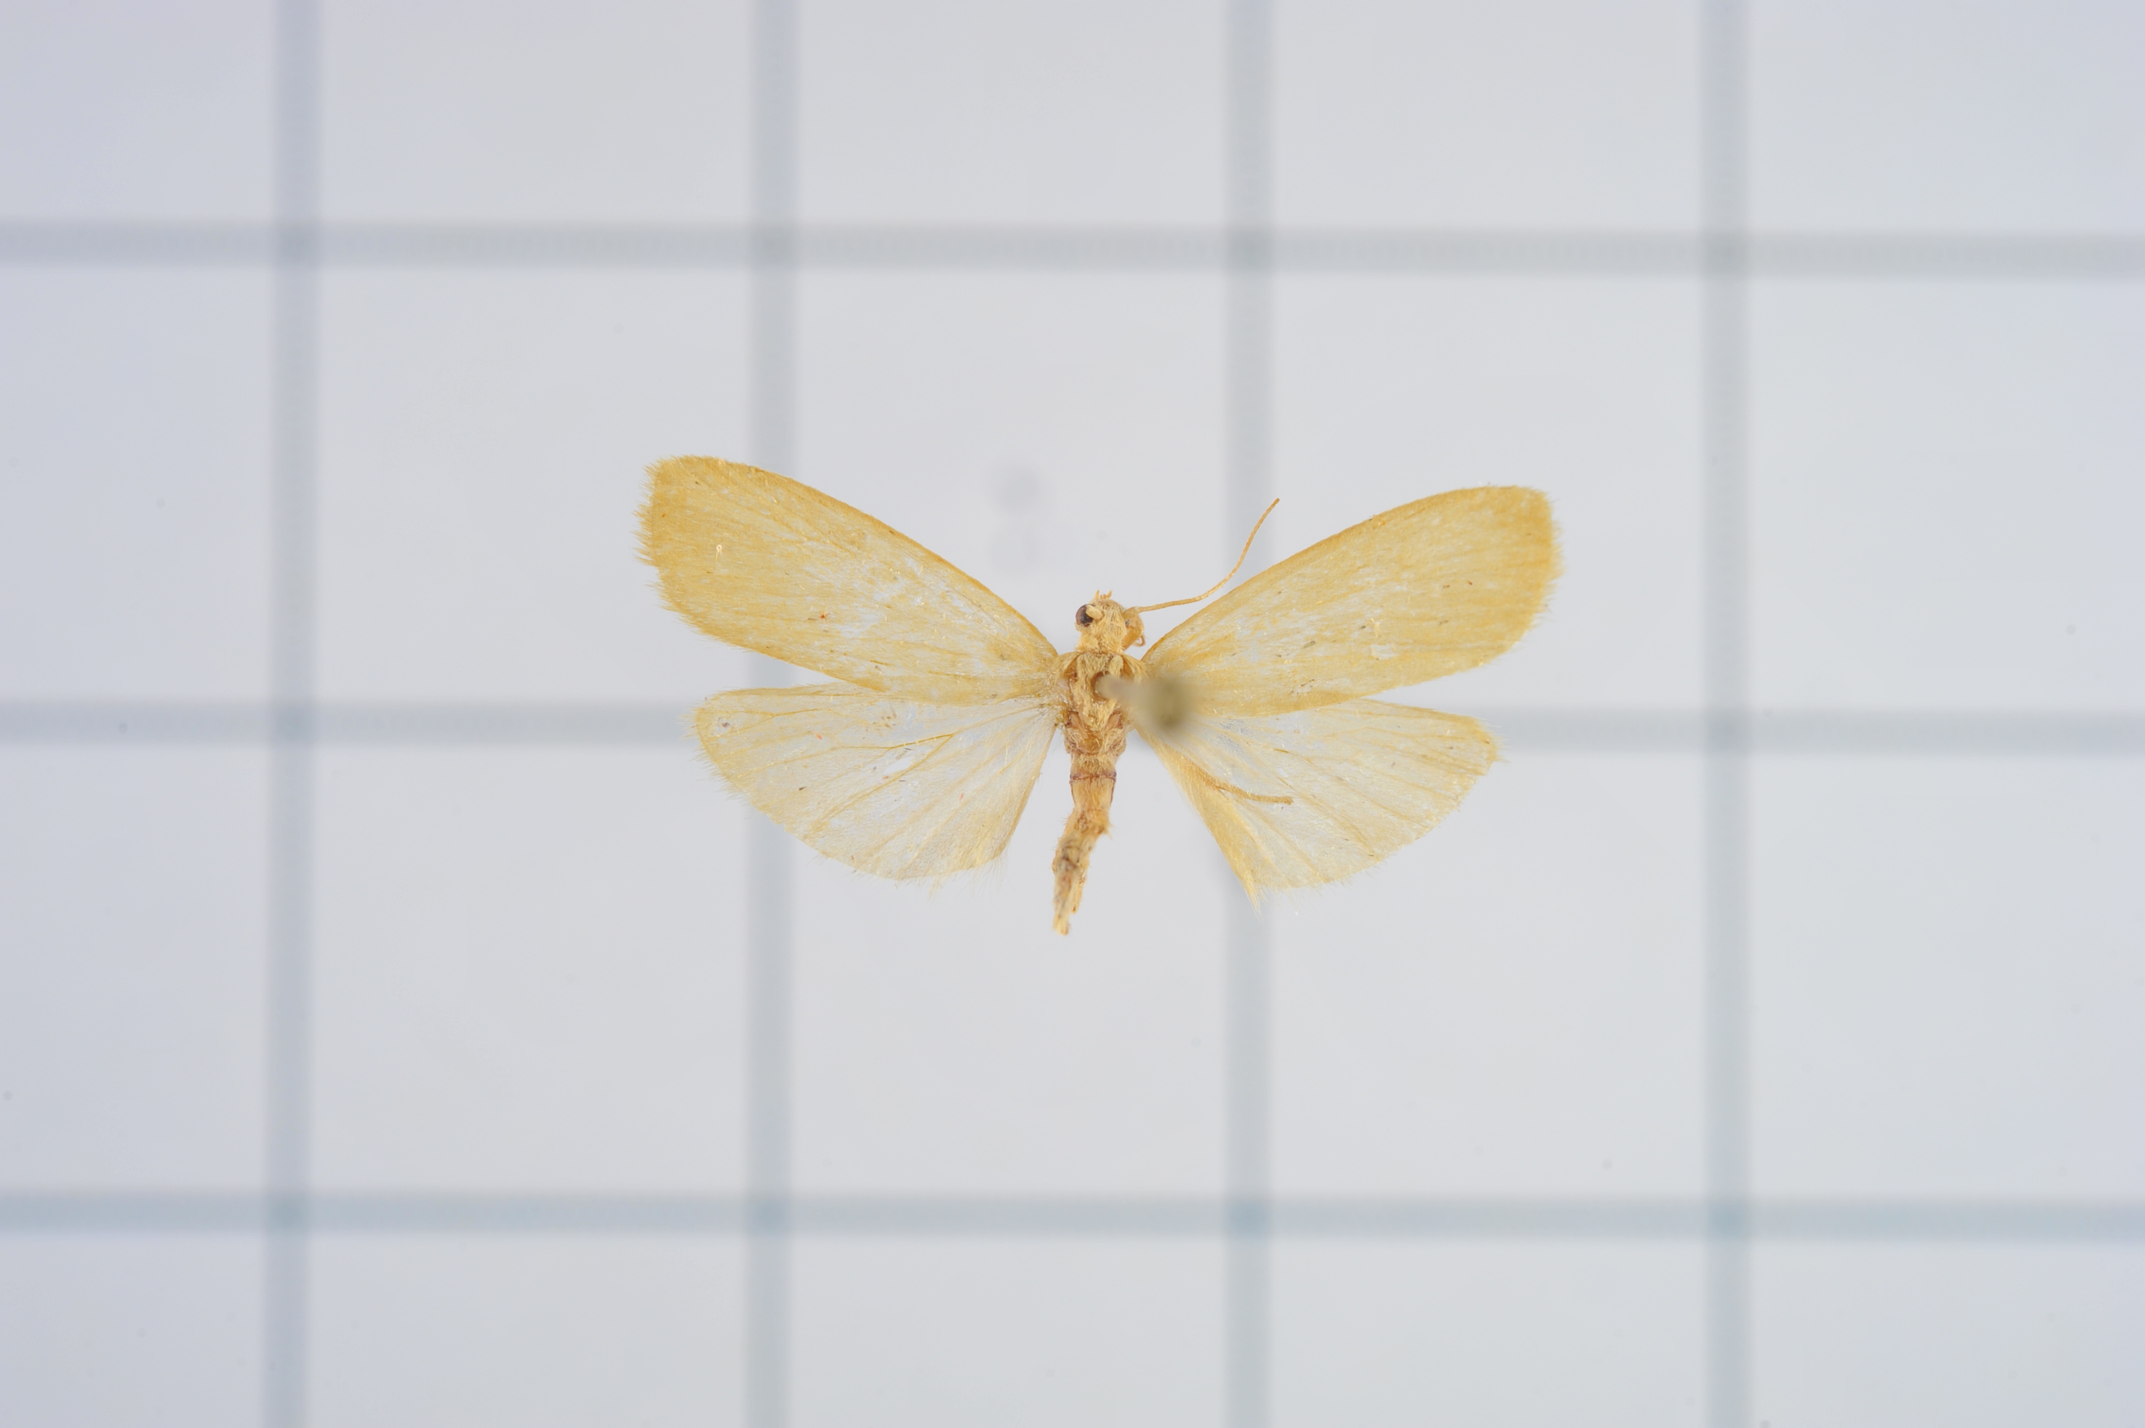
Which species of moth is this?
Notata parva
